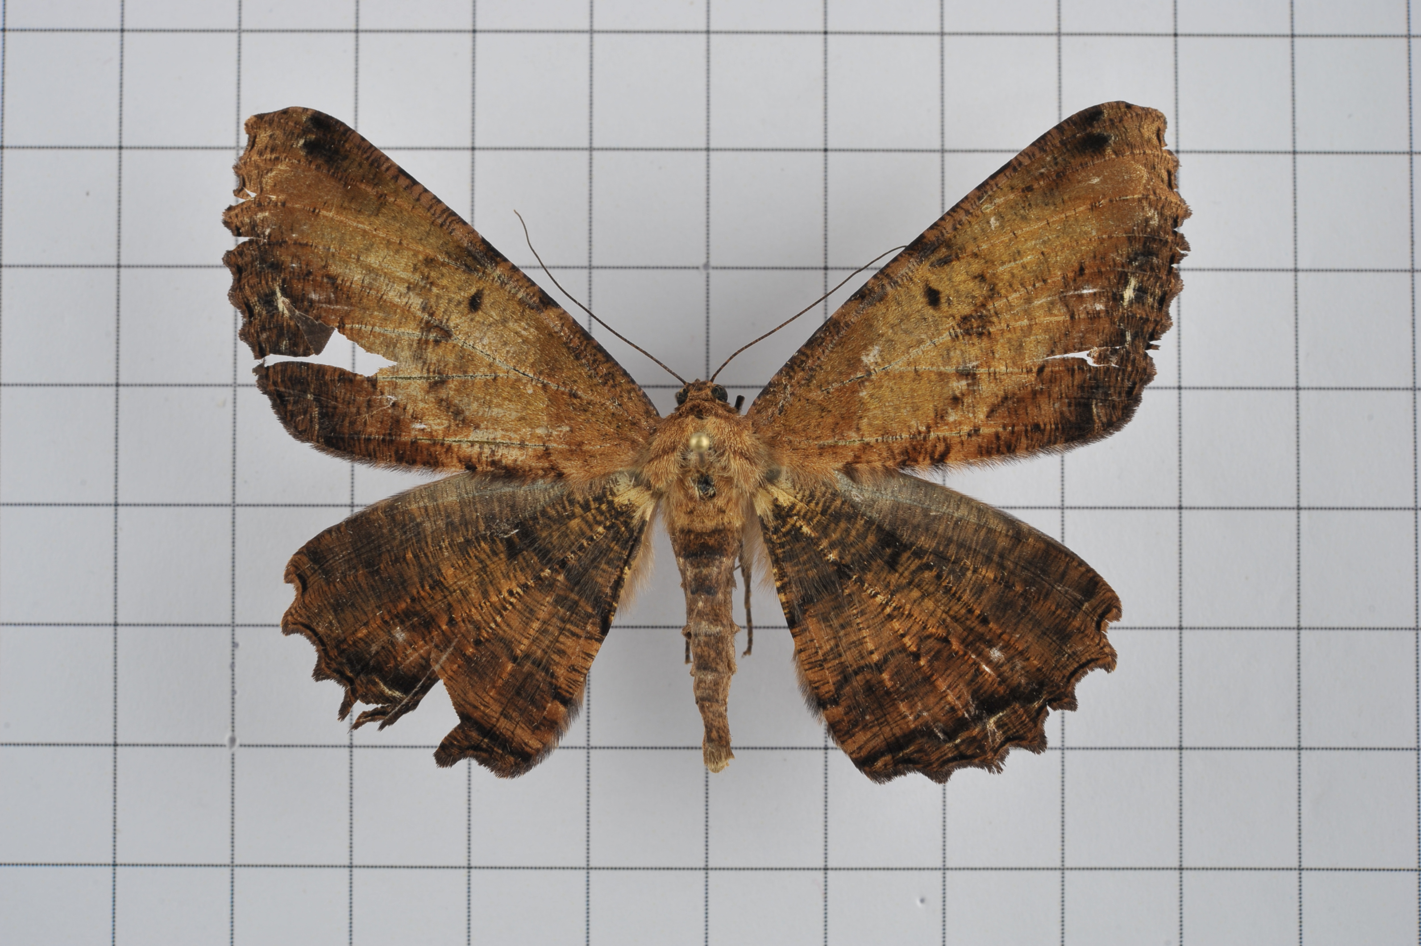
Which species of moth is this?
Chorodna creataria
